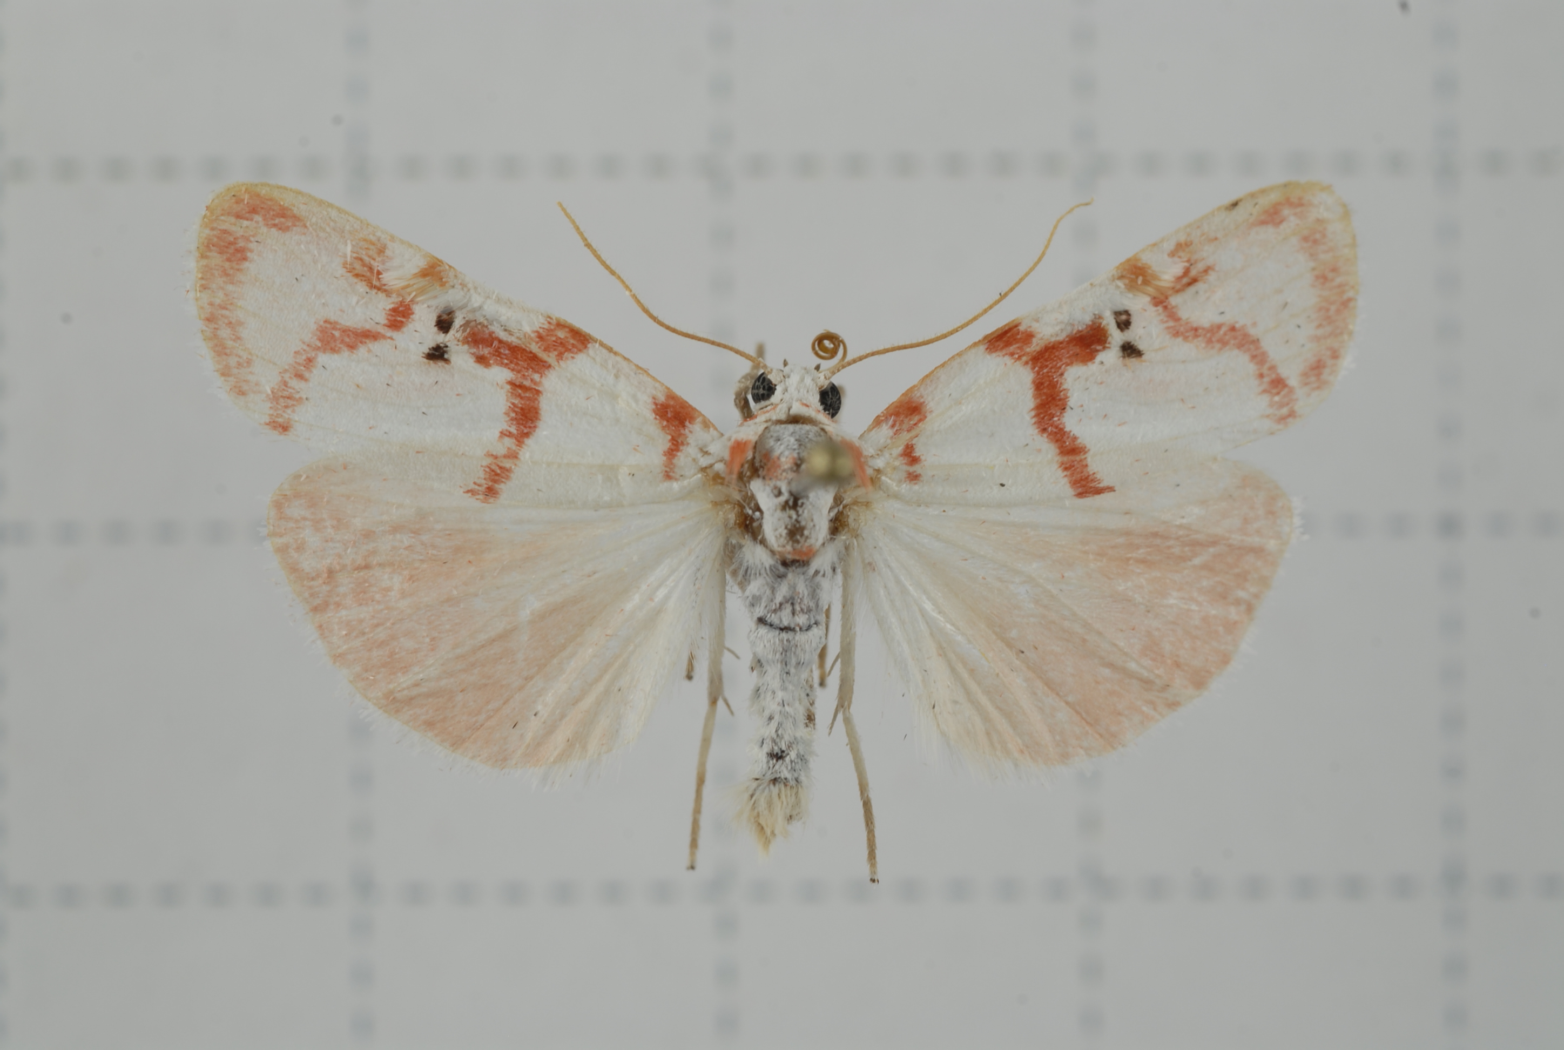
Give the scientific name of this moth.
Cyana hamata hamata
